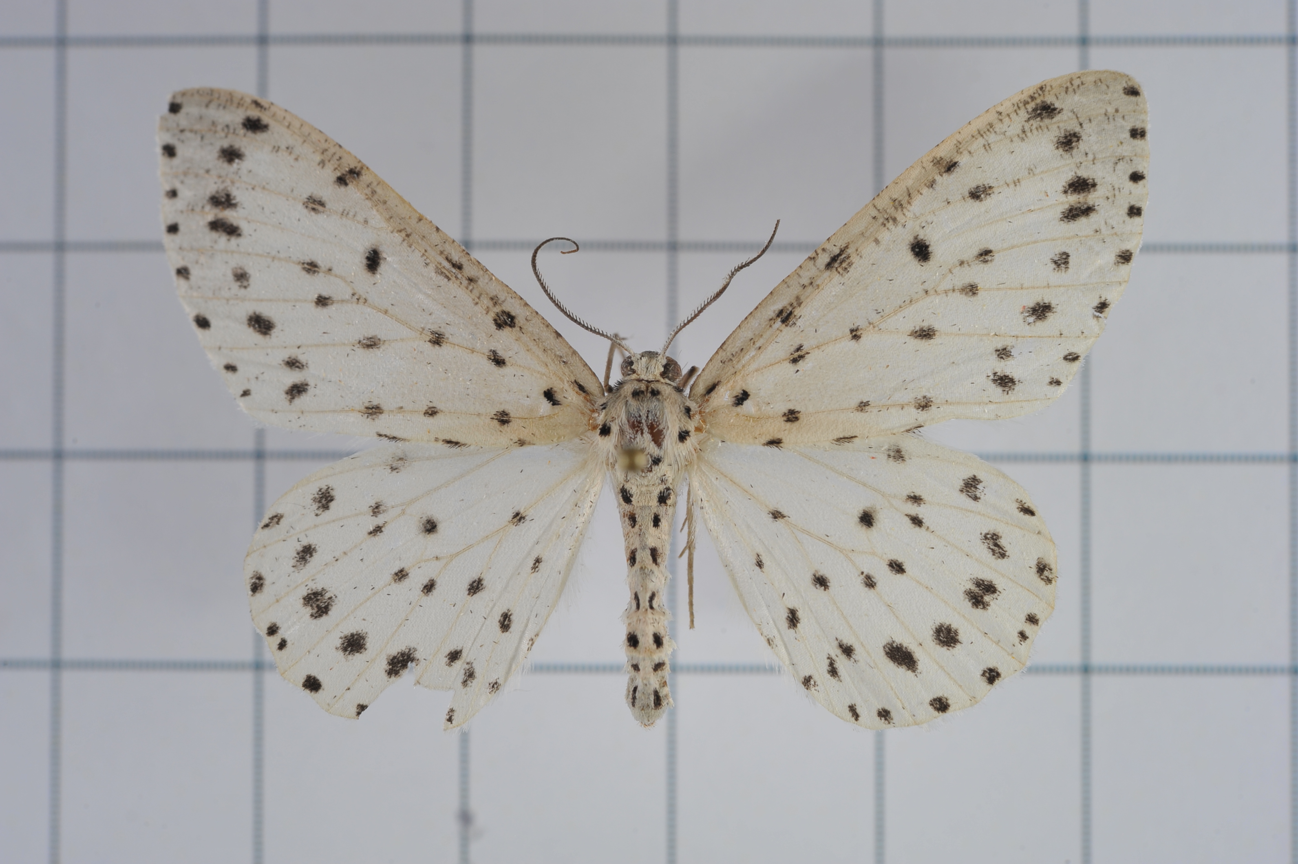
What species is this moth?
Xenoplia trivialis
